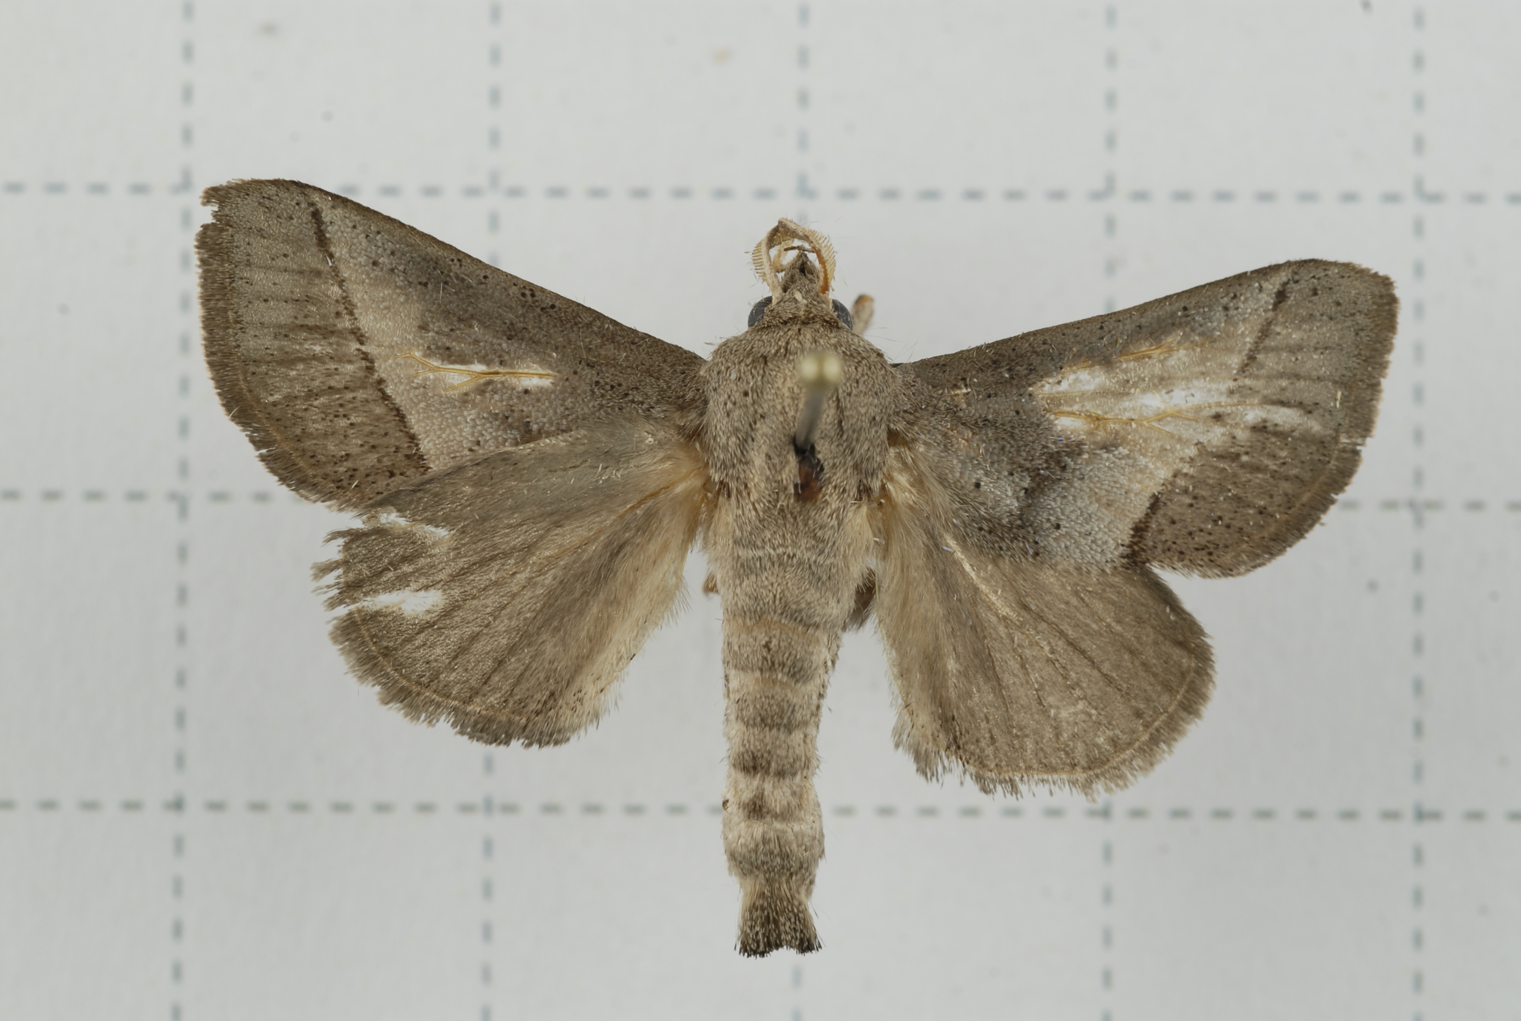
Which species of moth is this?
Thosea sinensis
